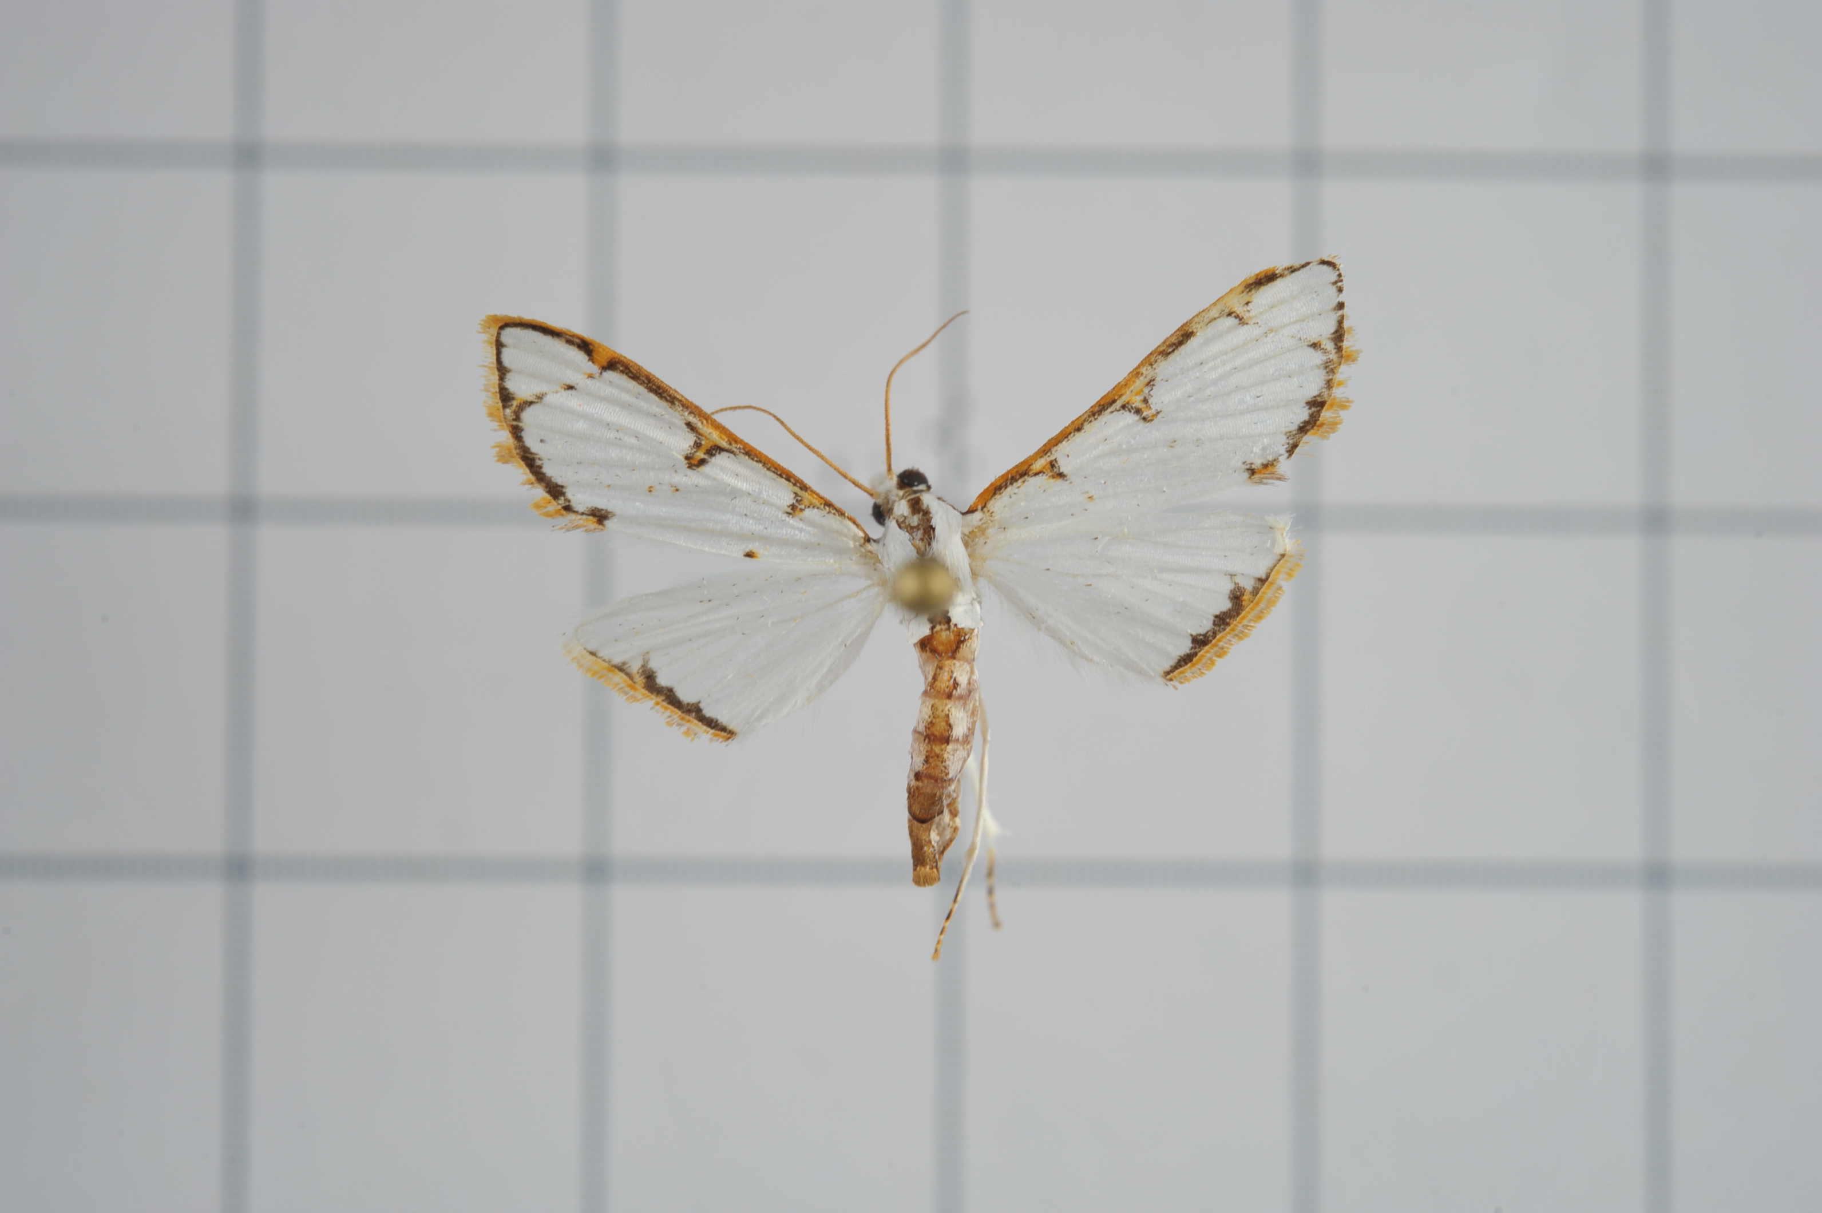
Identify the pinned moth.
Cirrhochrista spinuella
